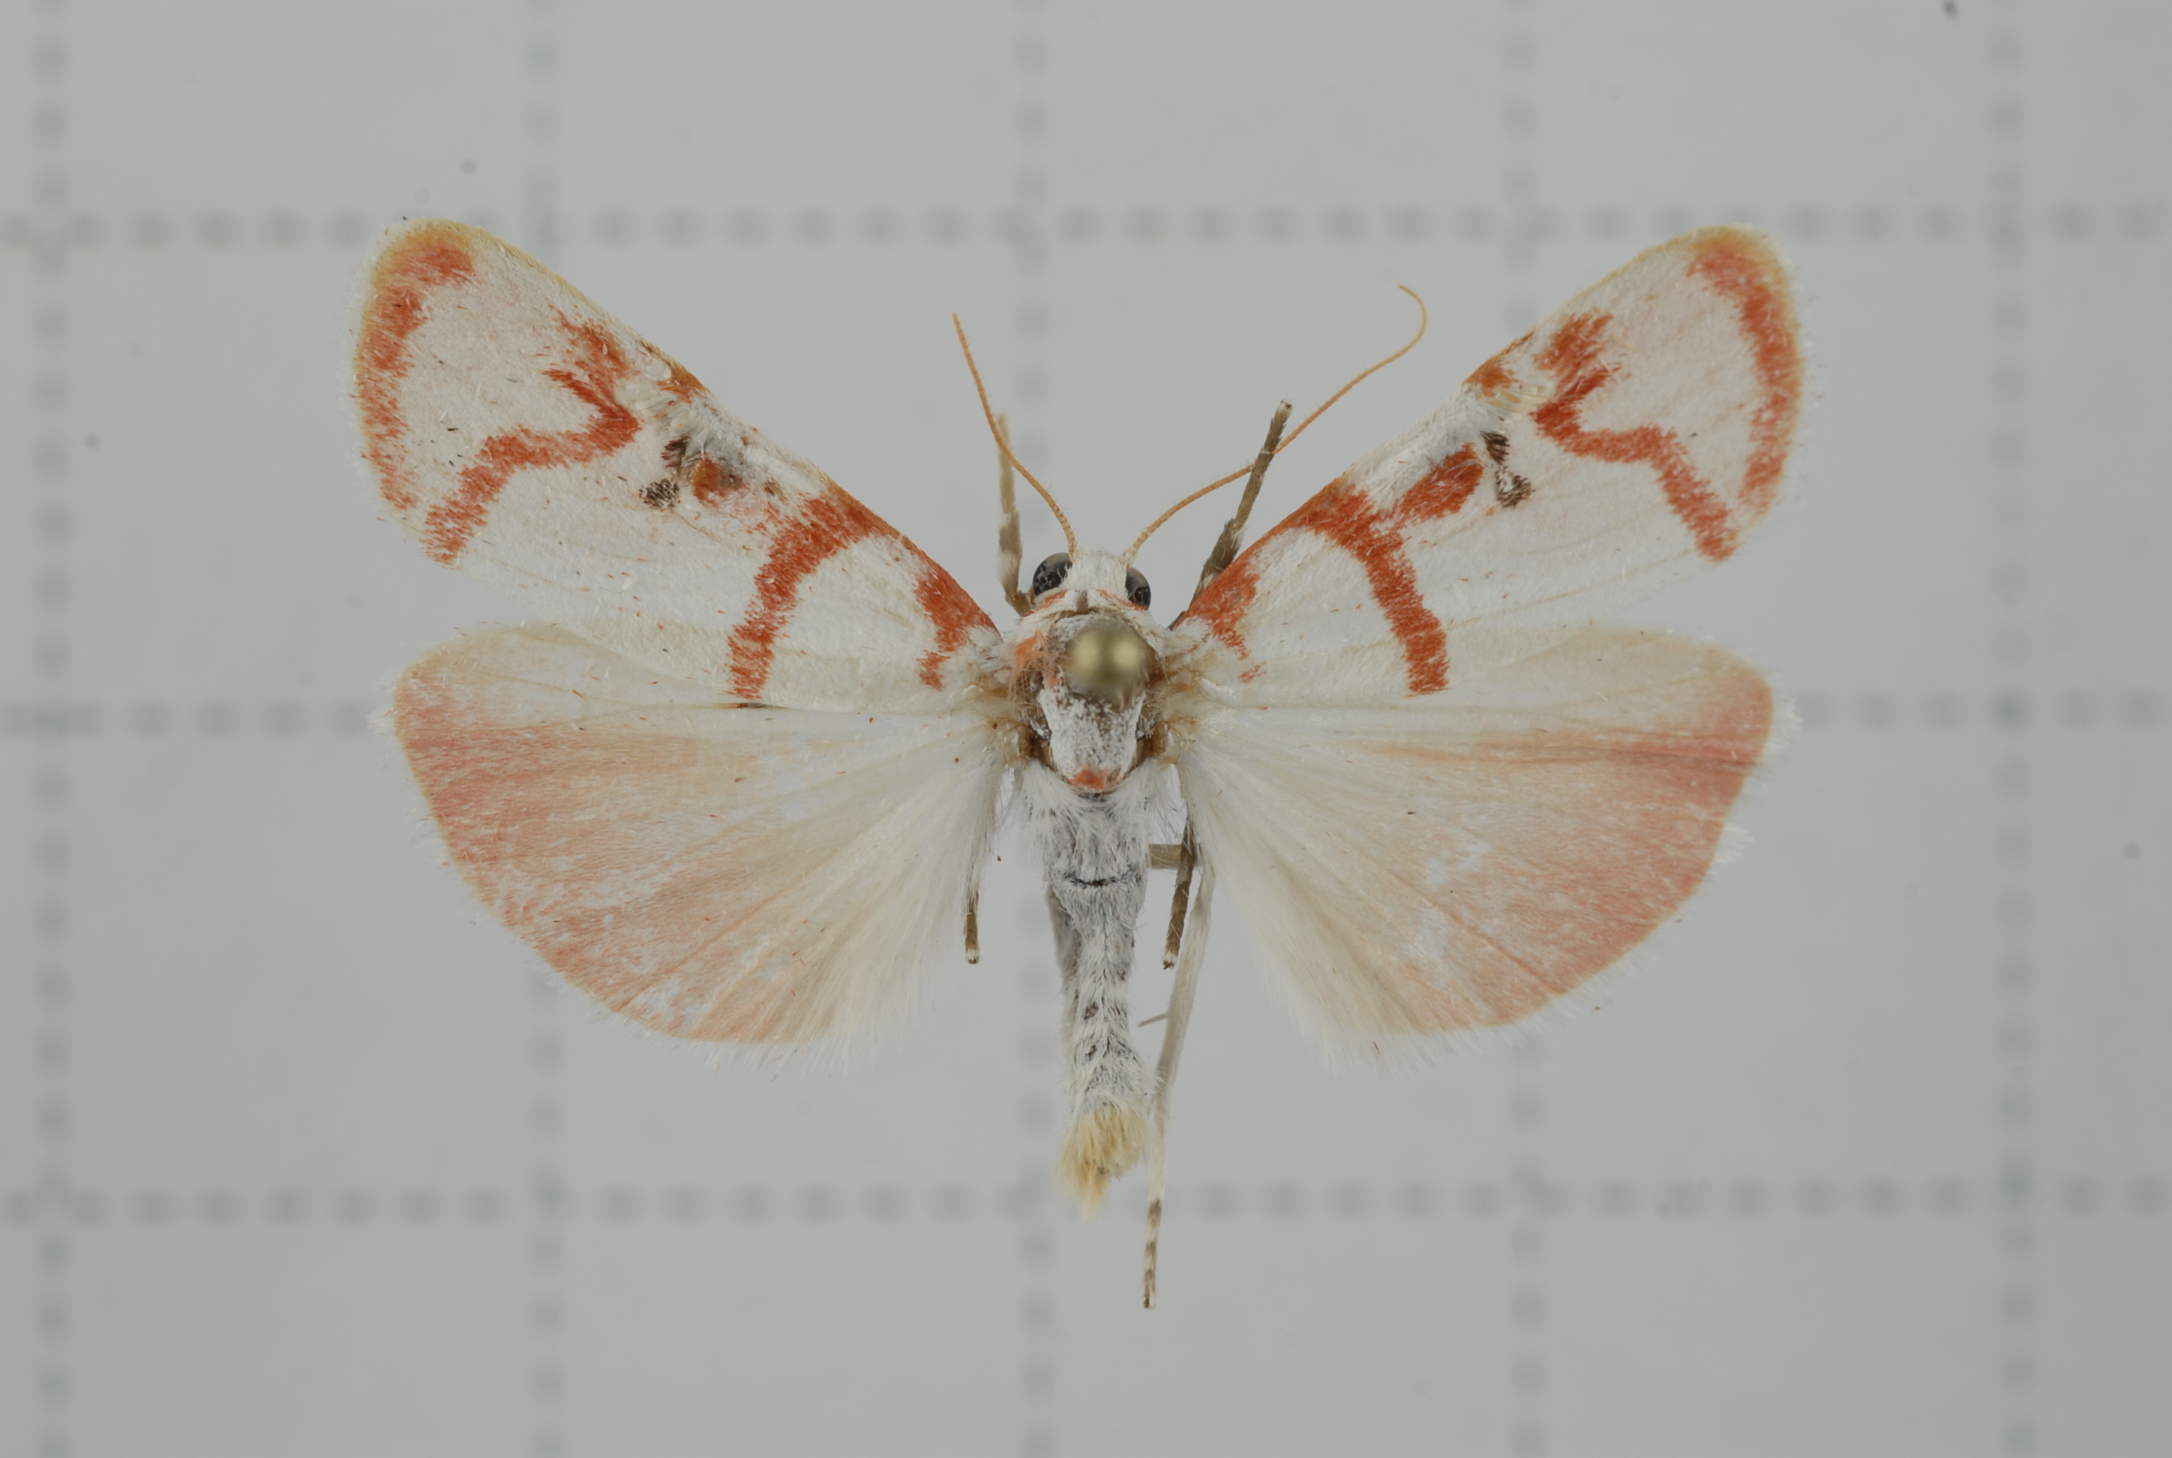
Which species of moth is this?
Cyana hamata hamata
